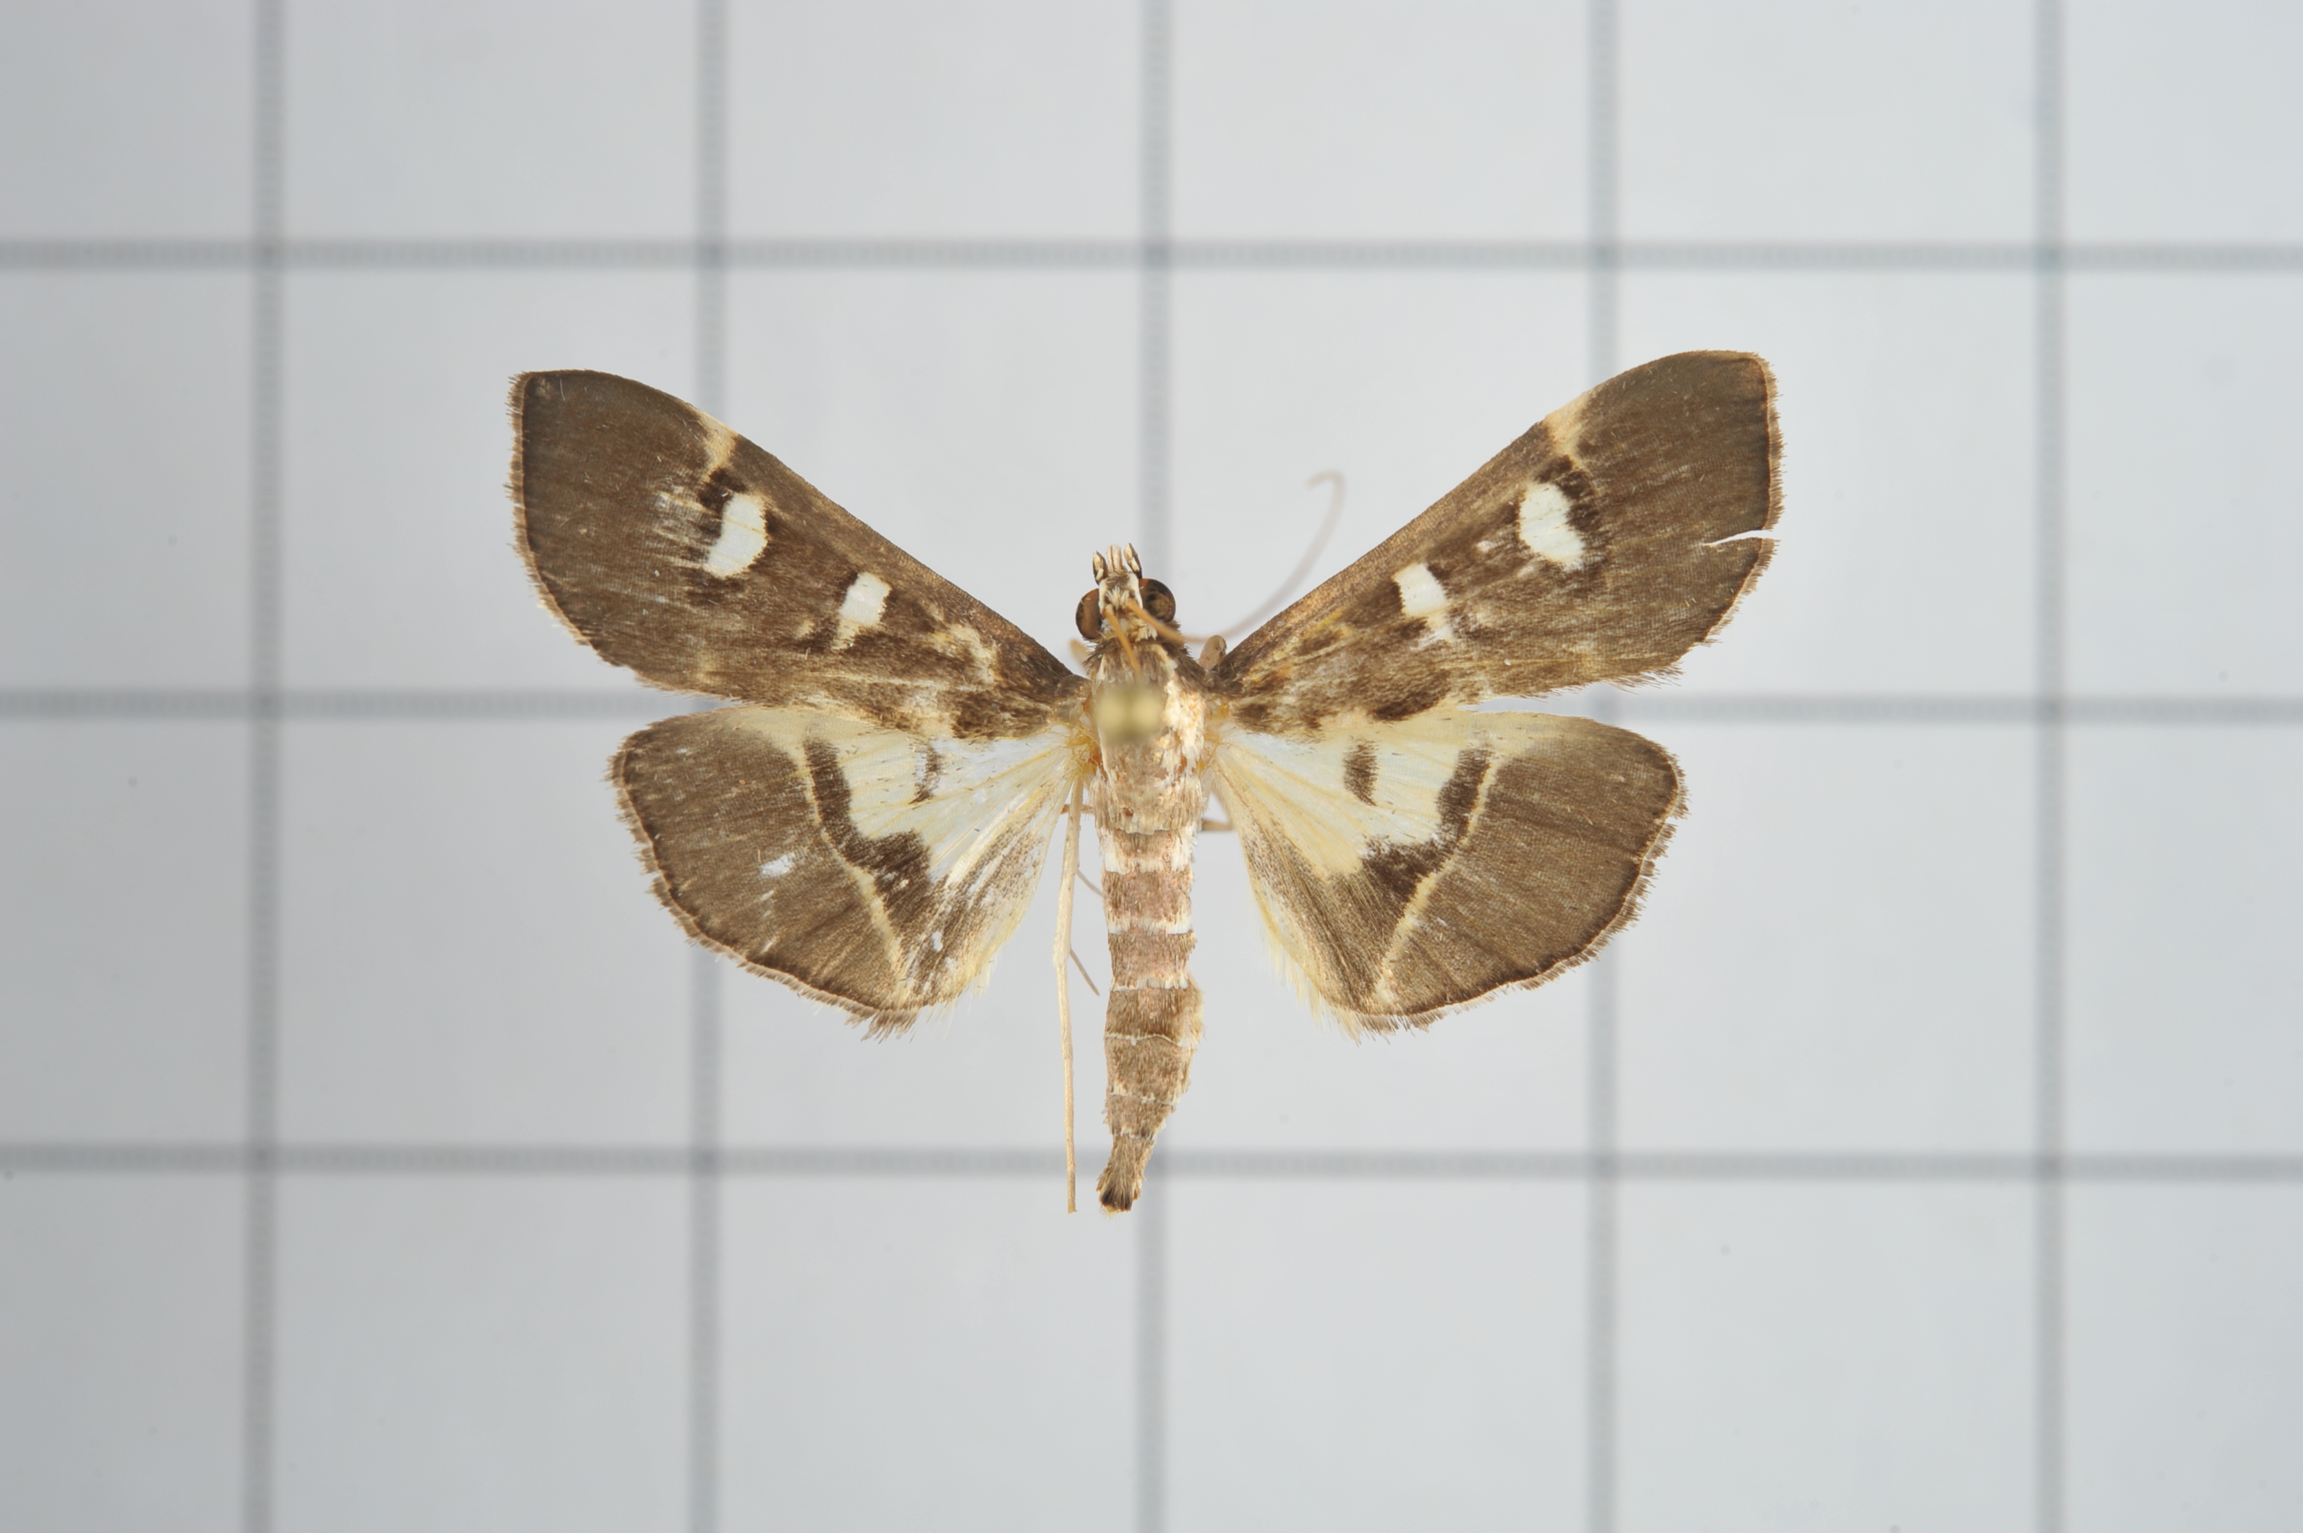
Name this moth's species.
Glyphodes crithealis
